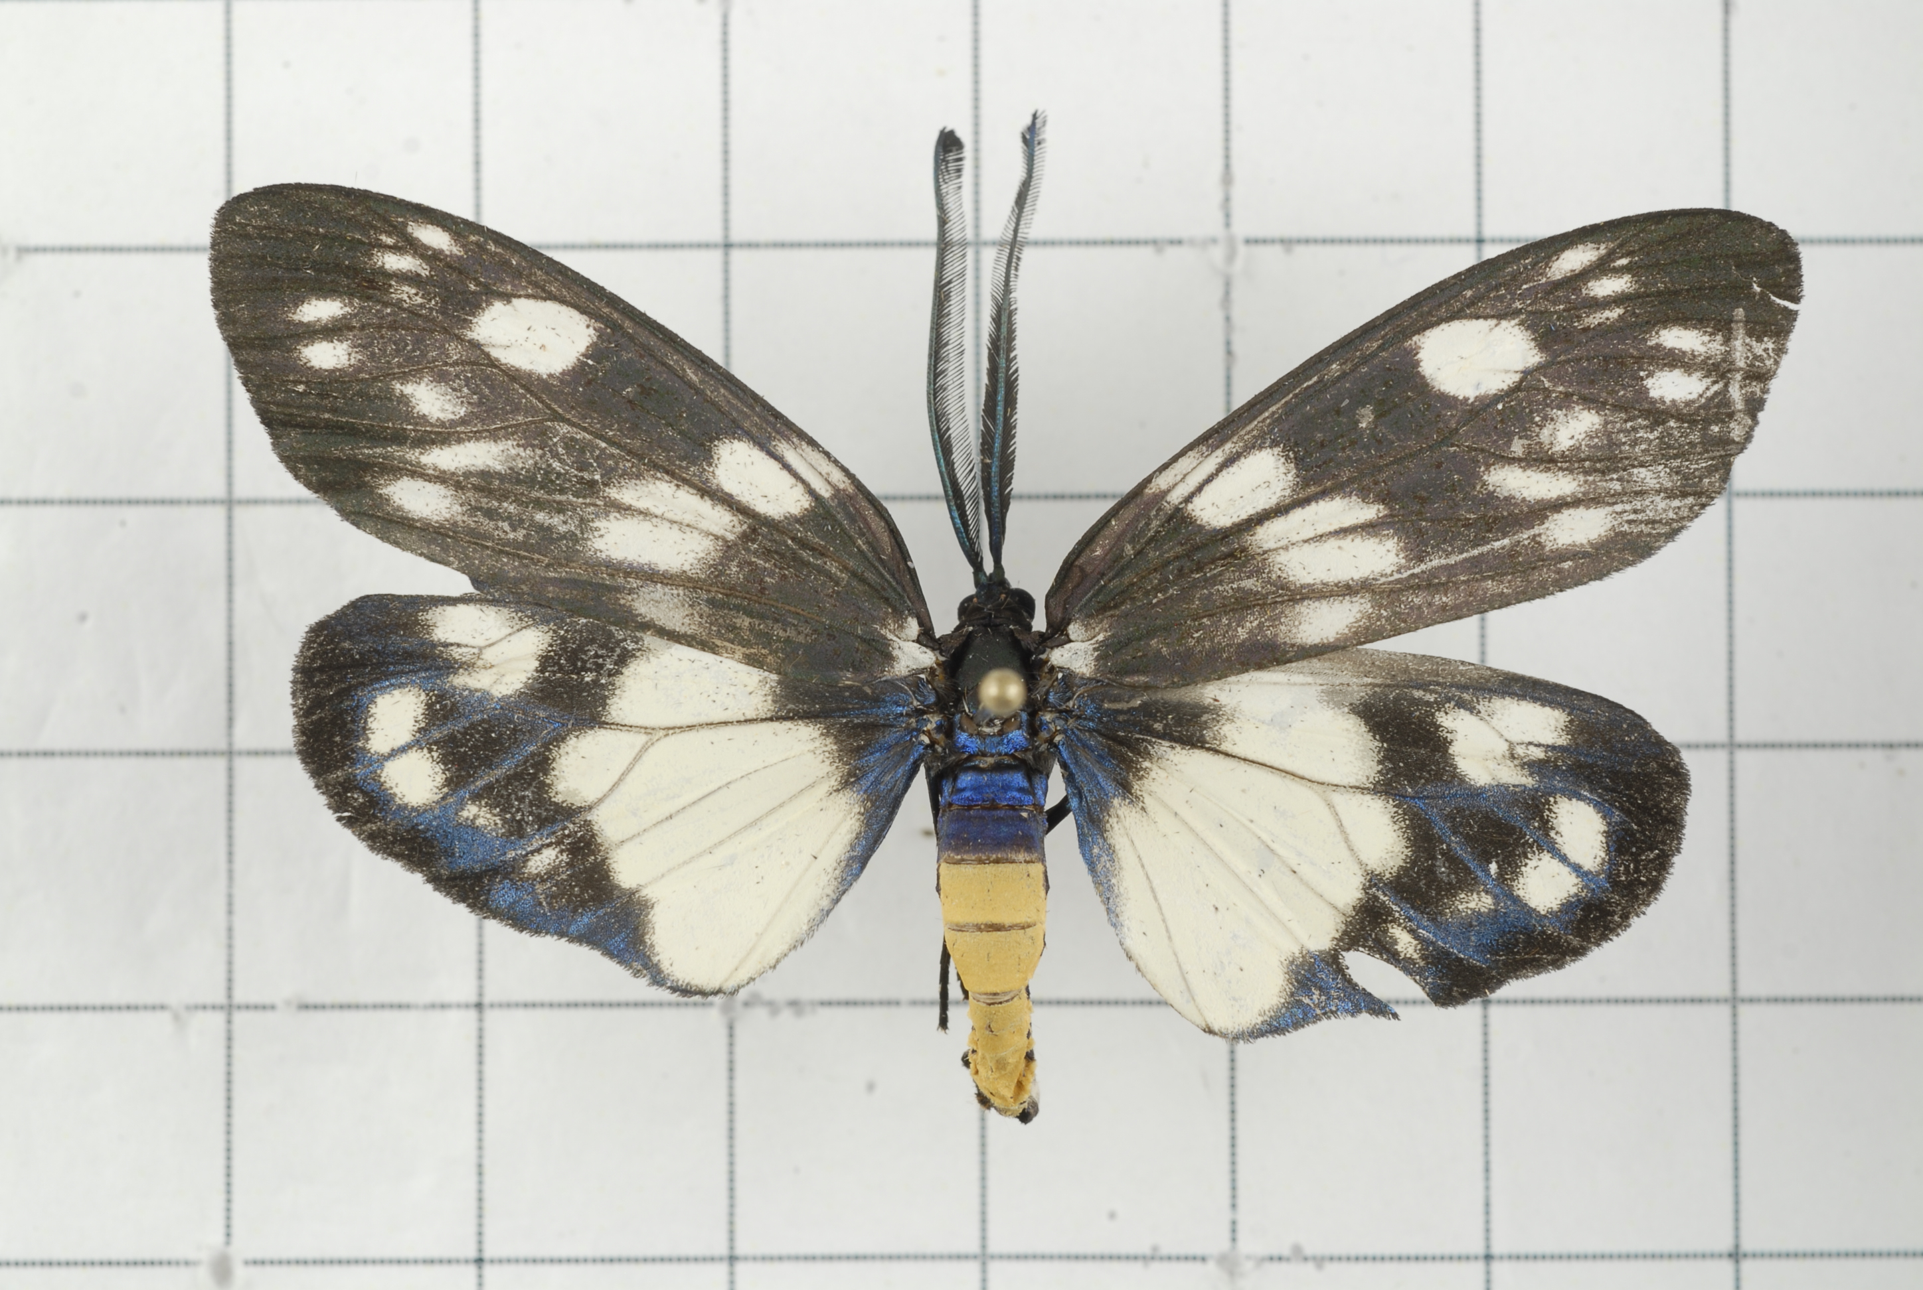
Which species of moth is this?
Eterusia aedea formosana
